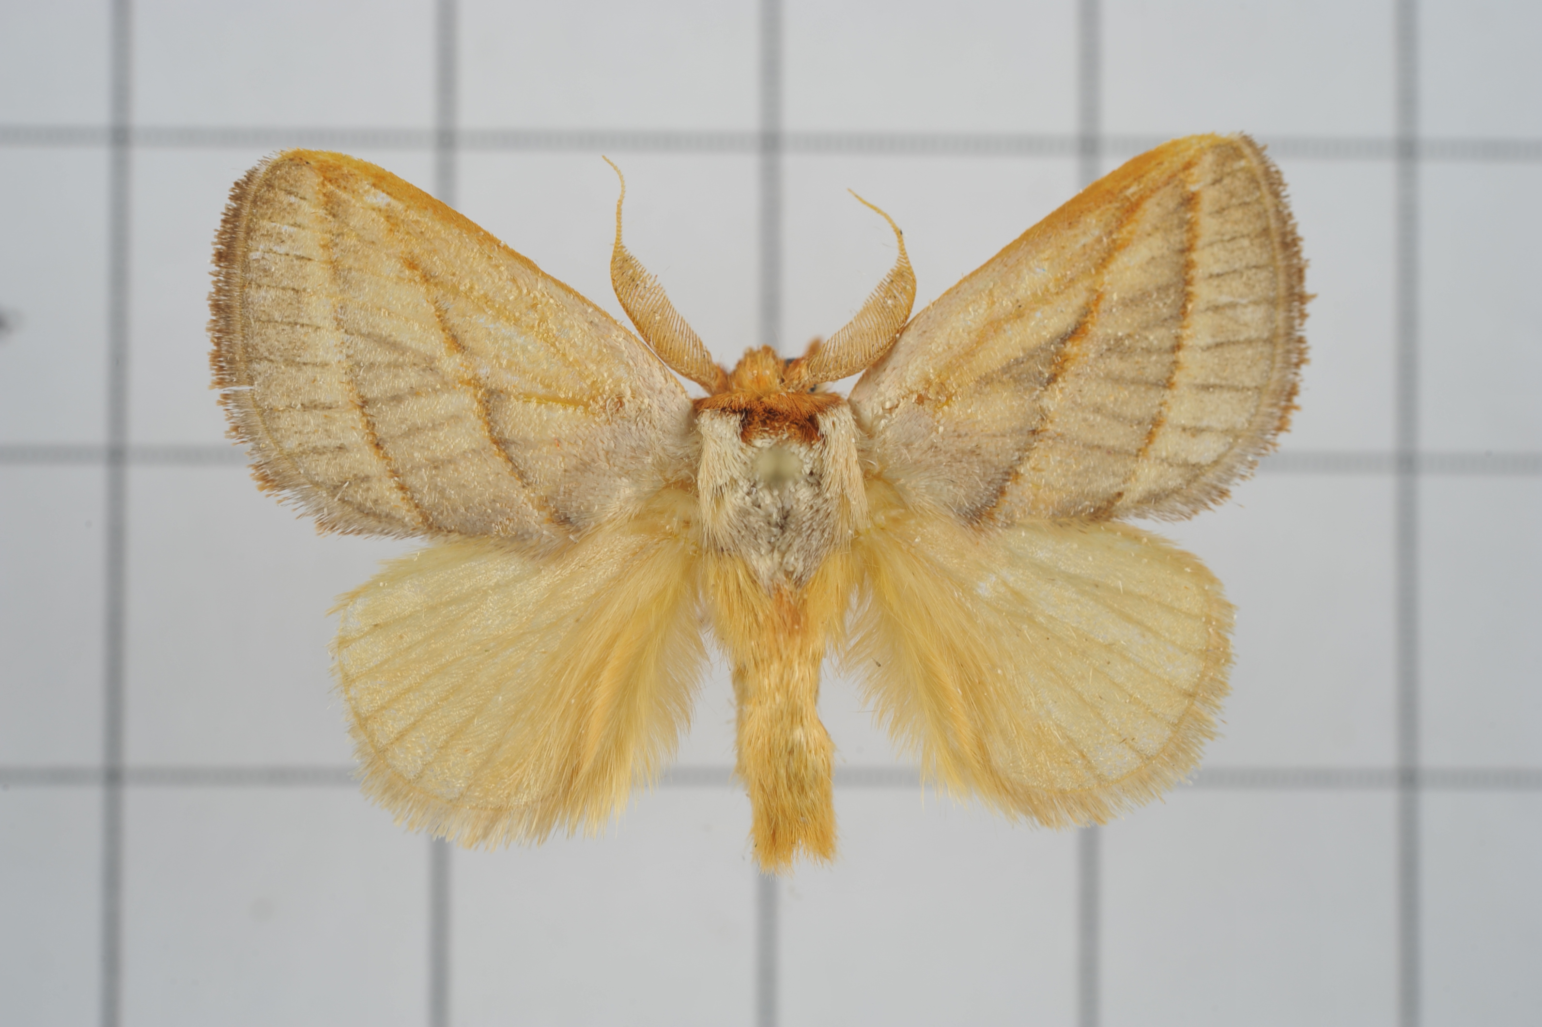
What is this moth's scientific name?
Cania heppneri
